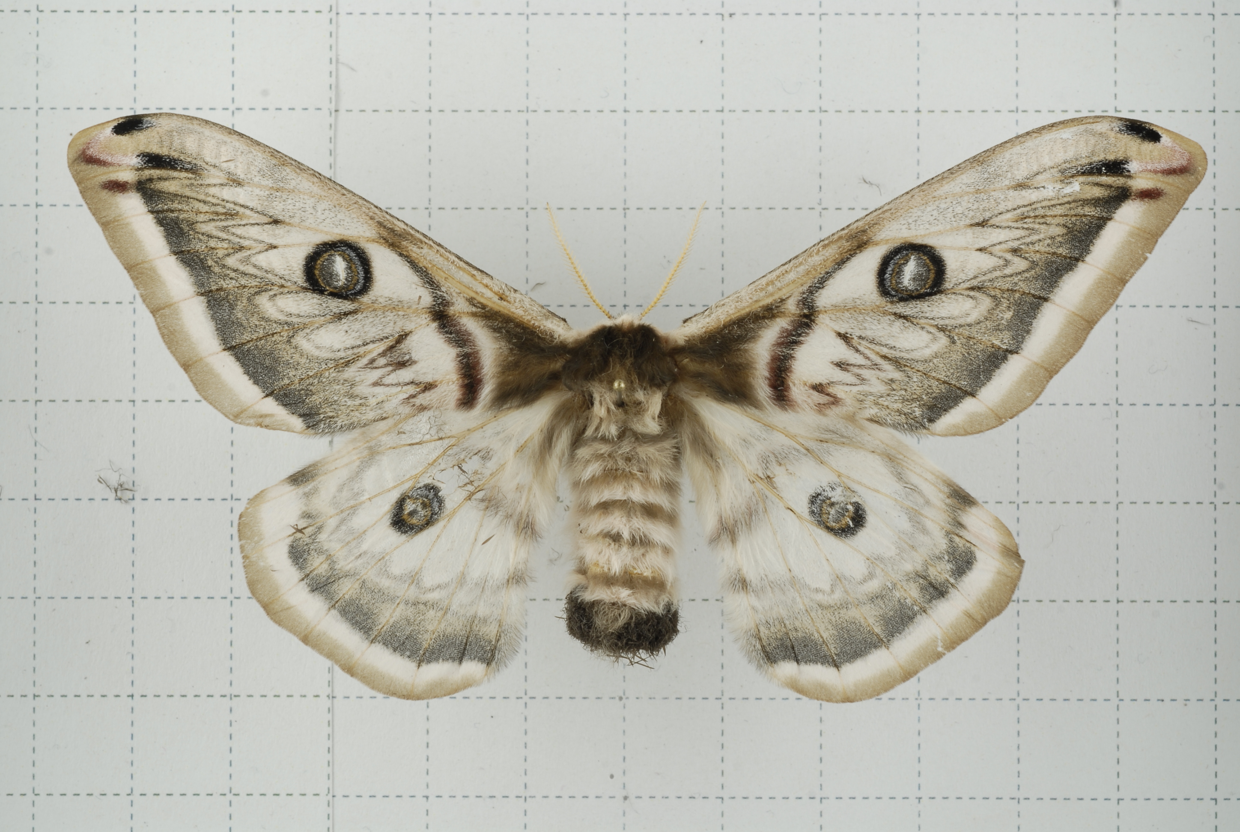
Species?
Saturnia pyretorum
